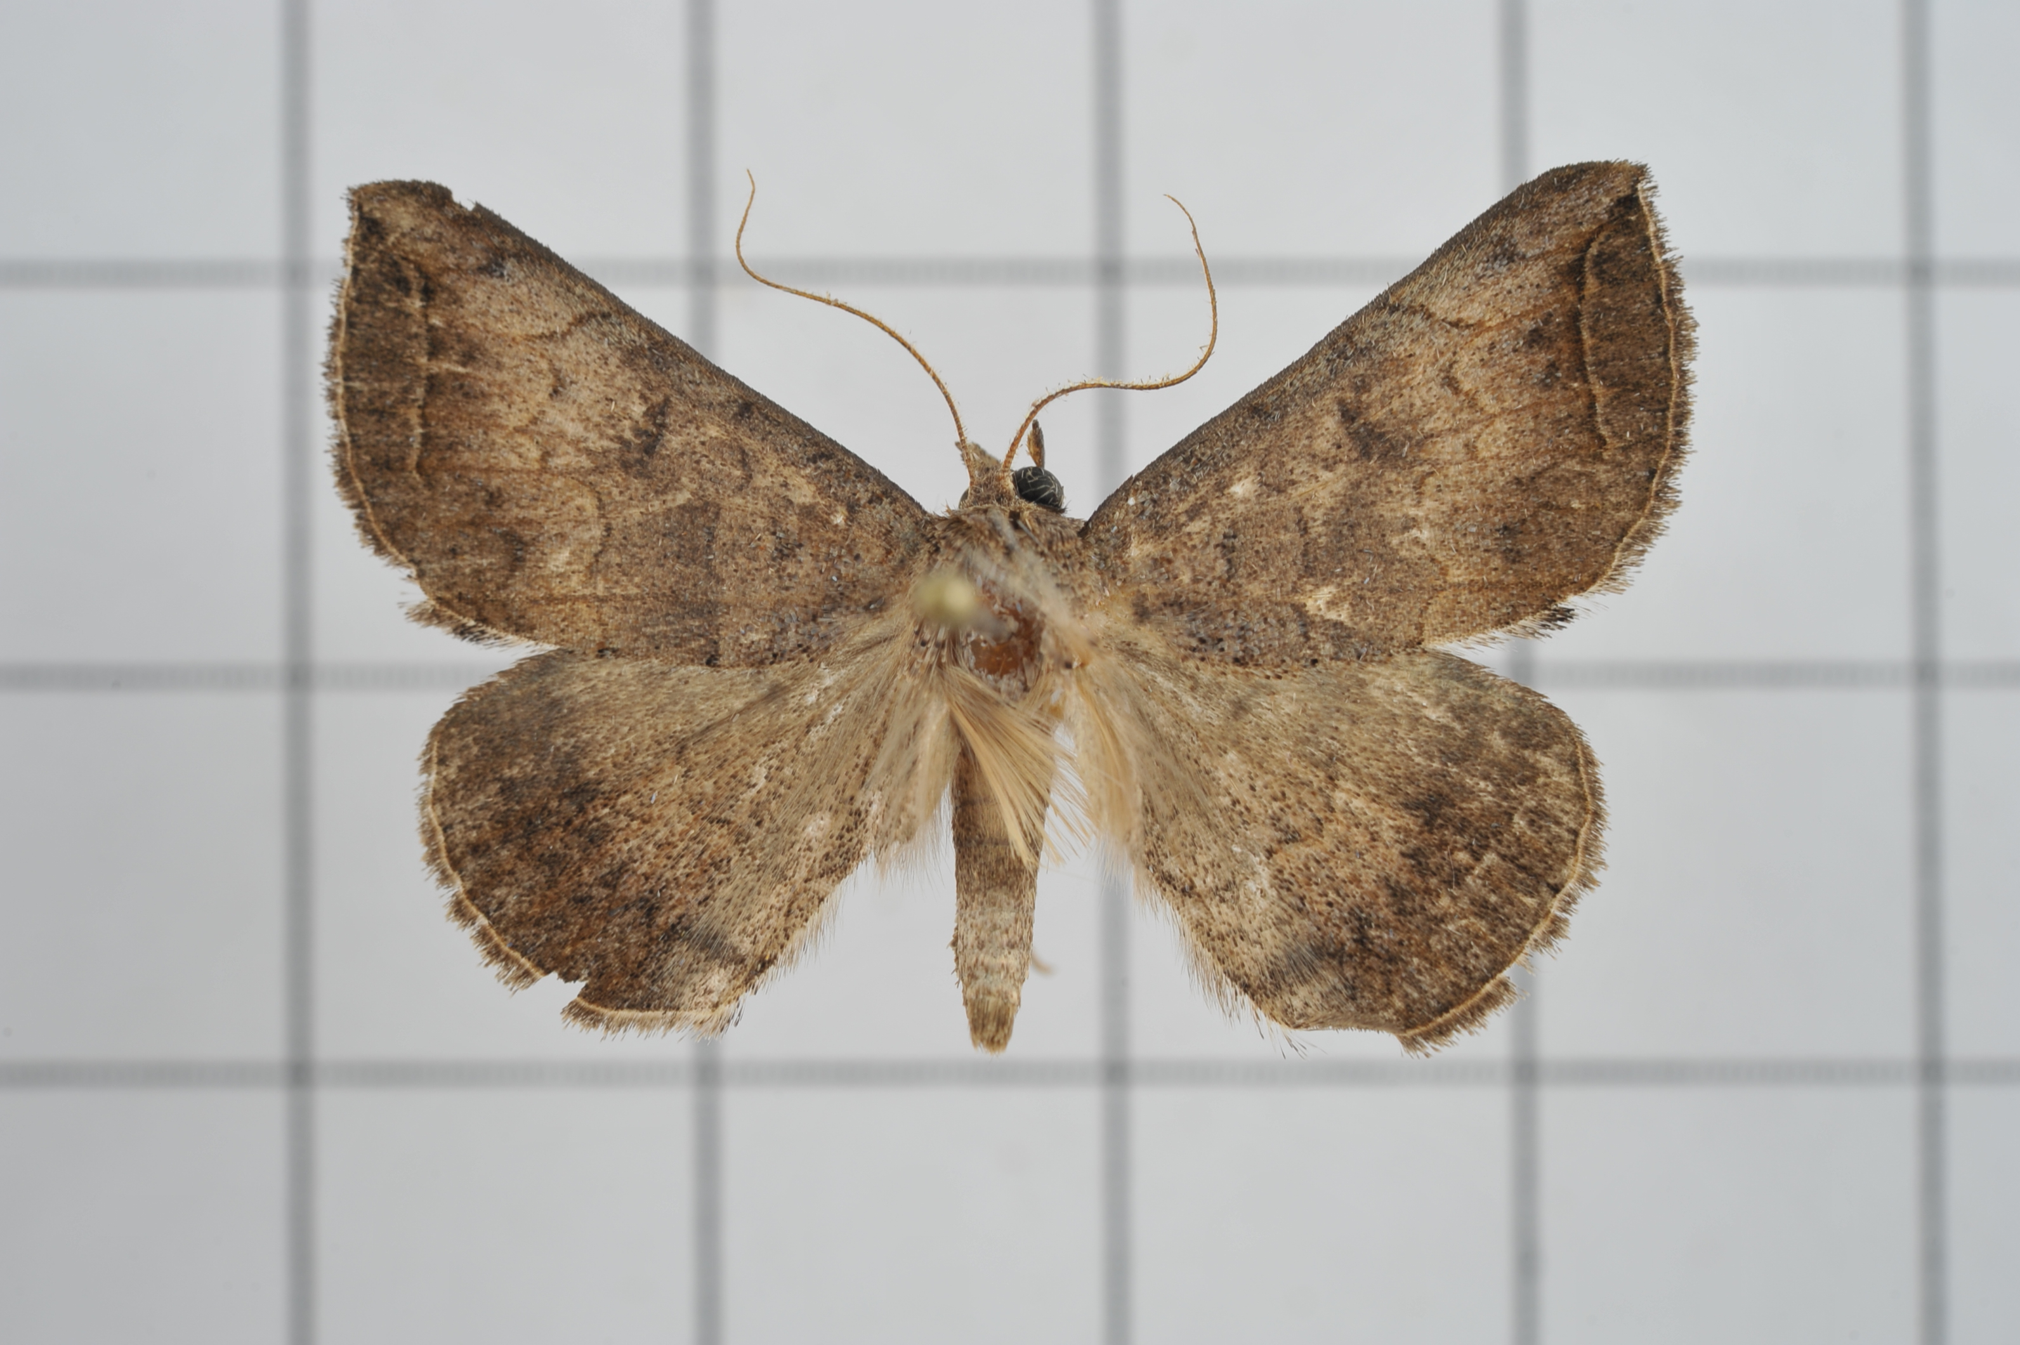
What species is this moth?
Blasticorhinus rivulosa
